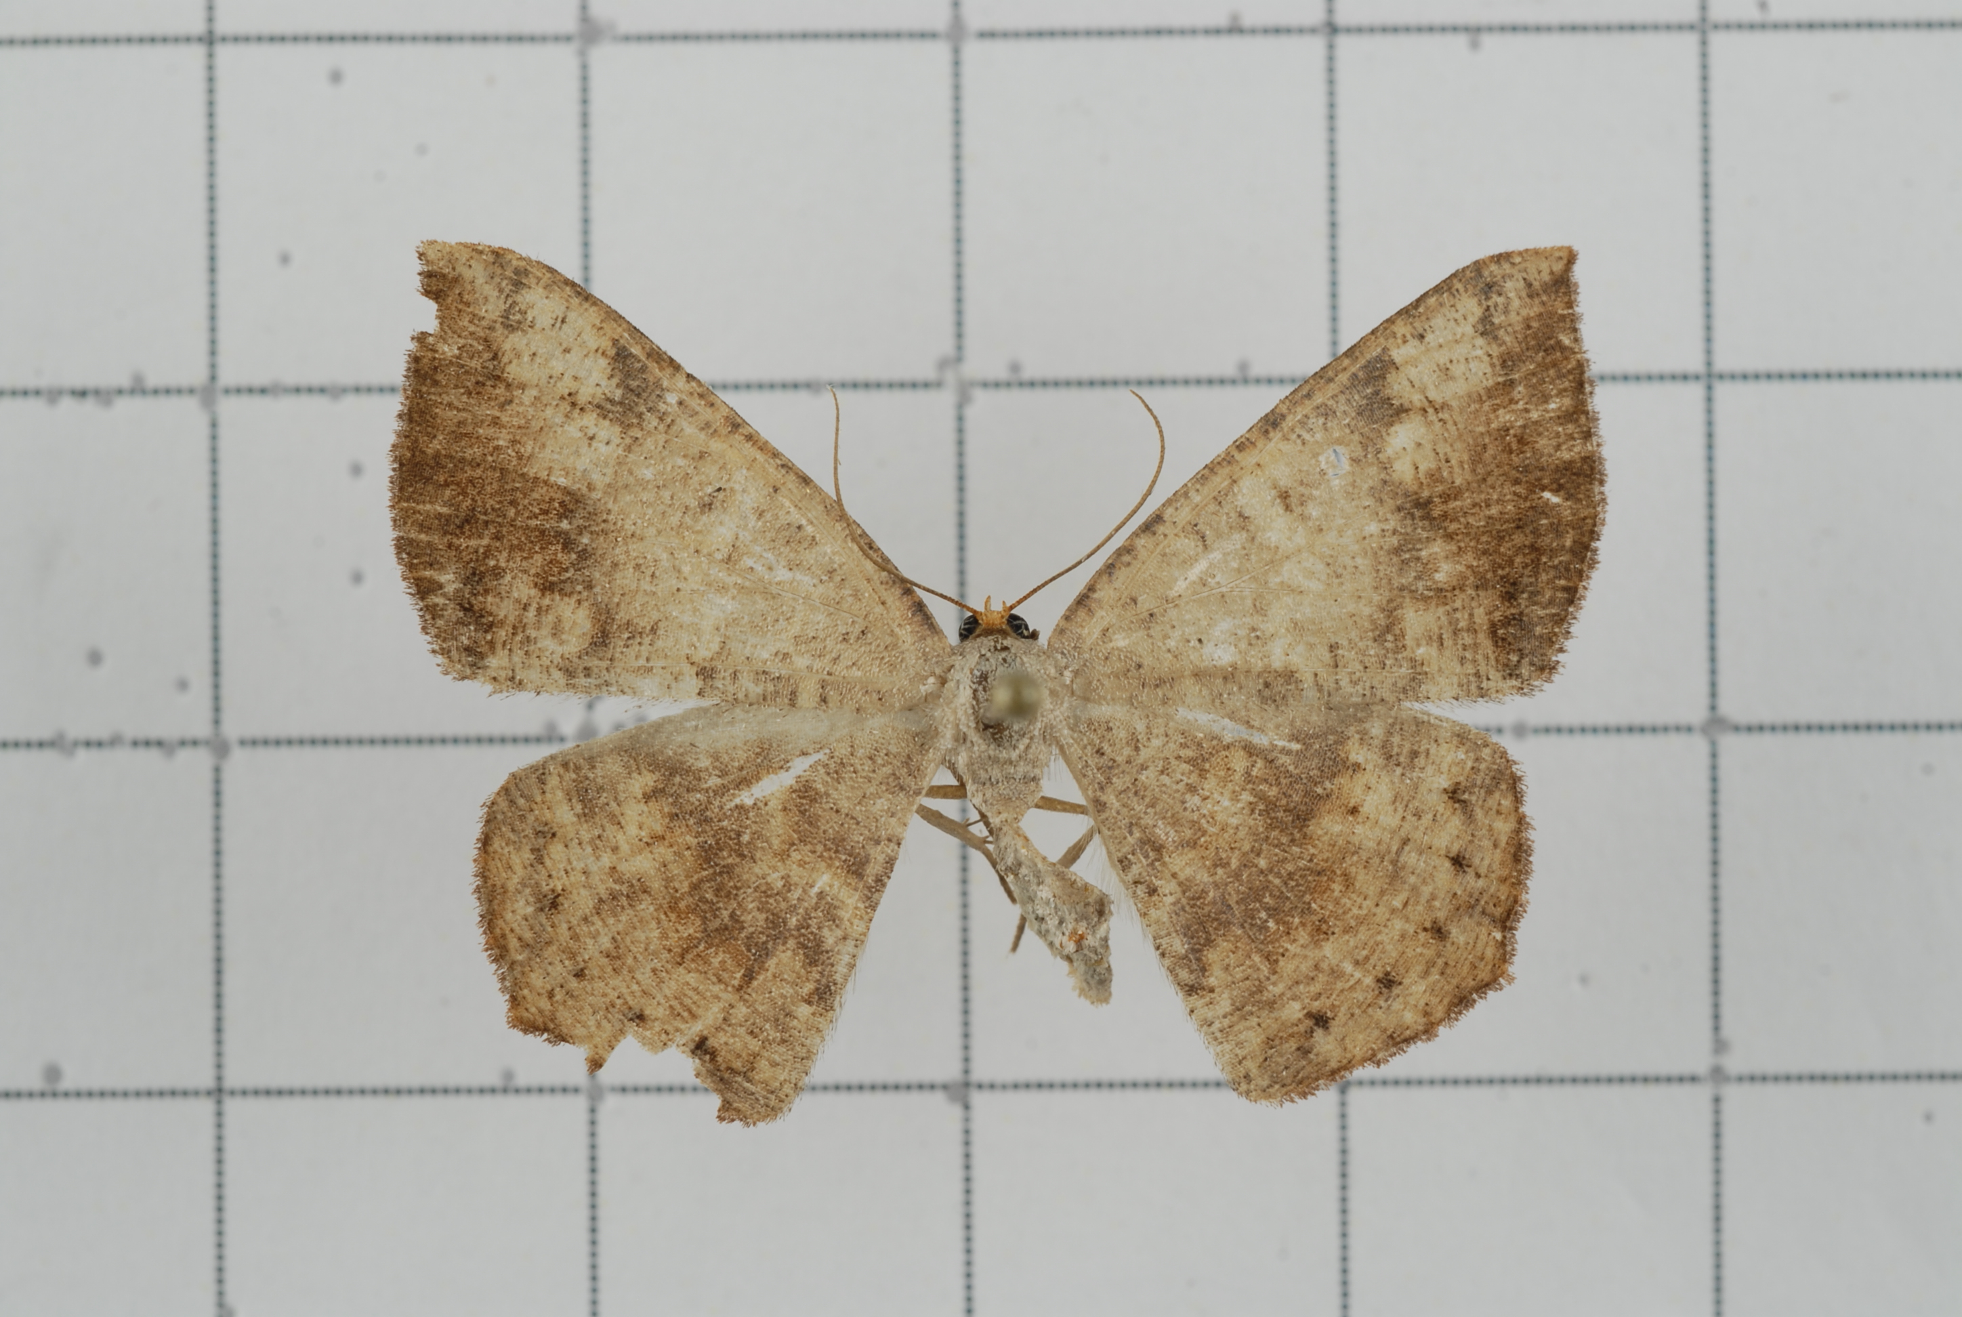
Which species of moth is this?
Peratostega deletaria deletaria
